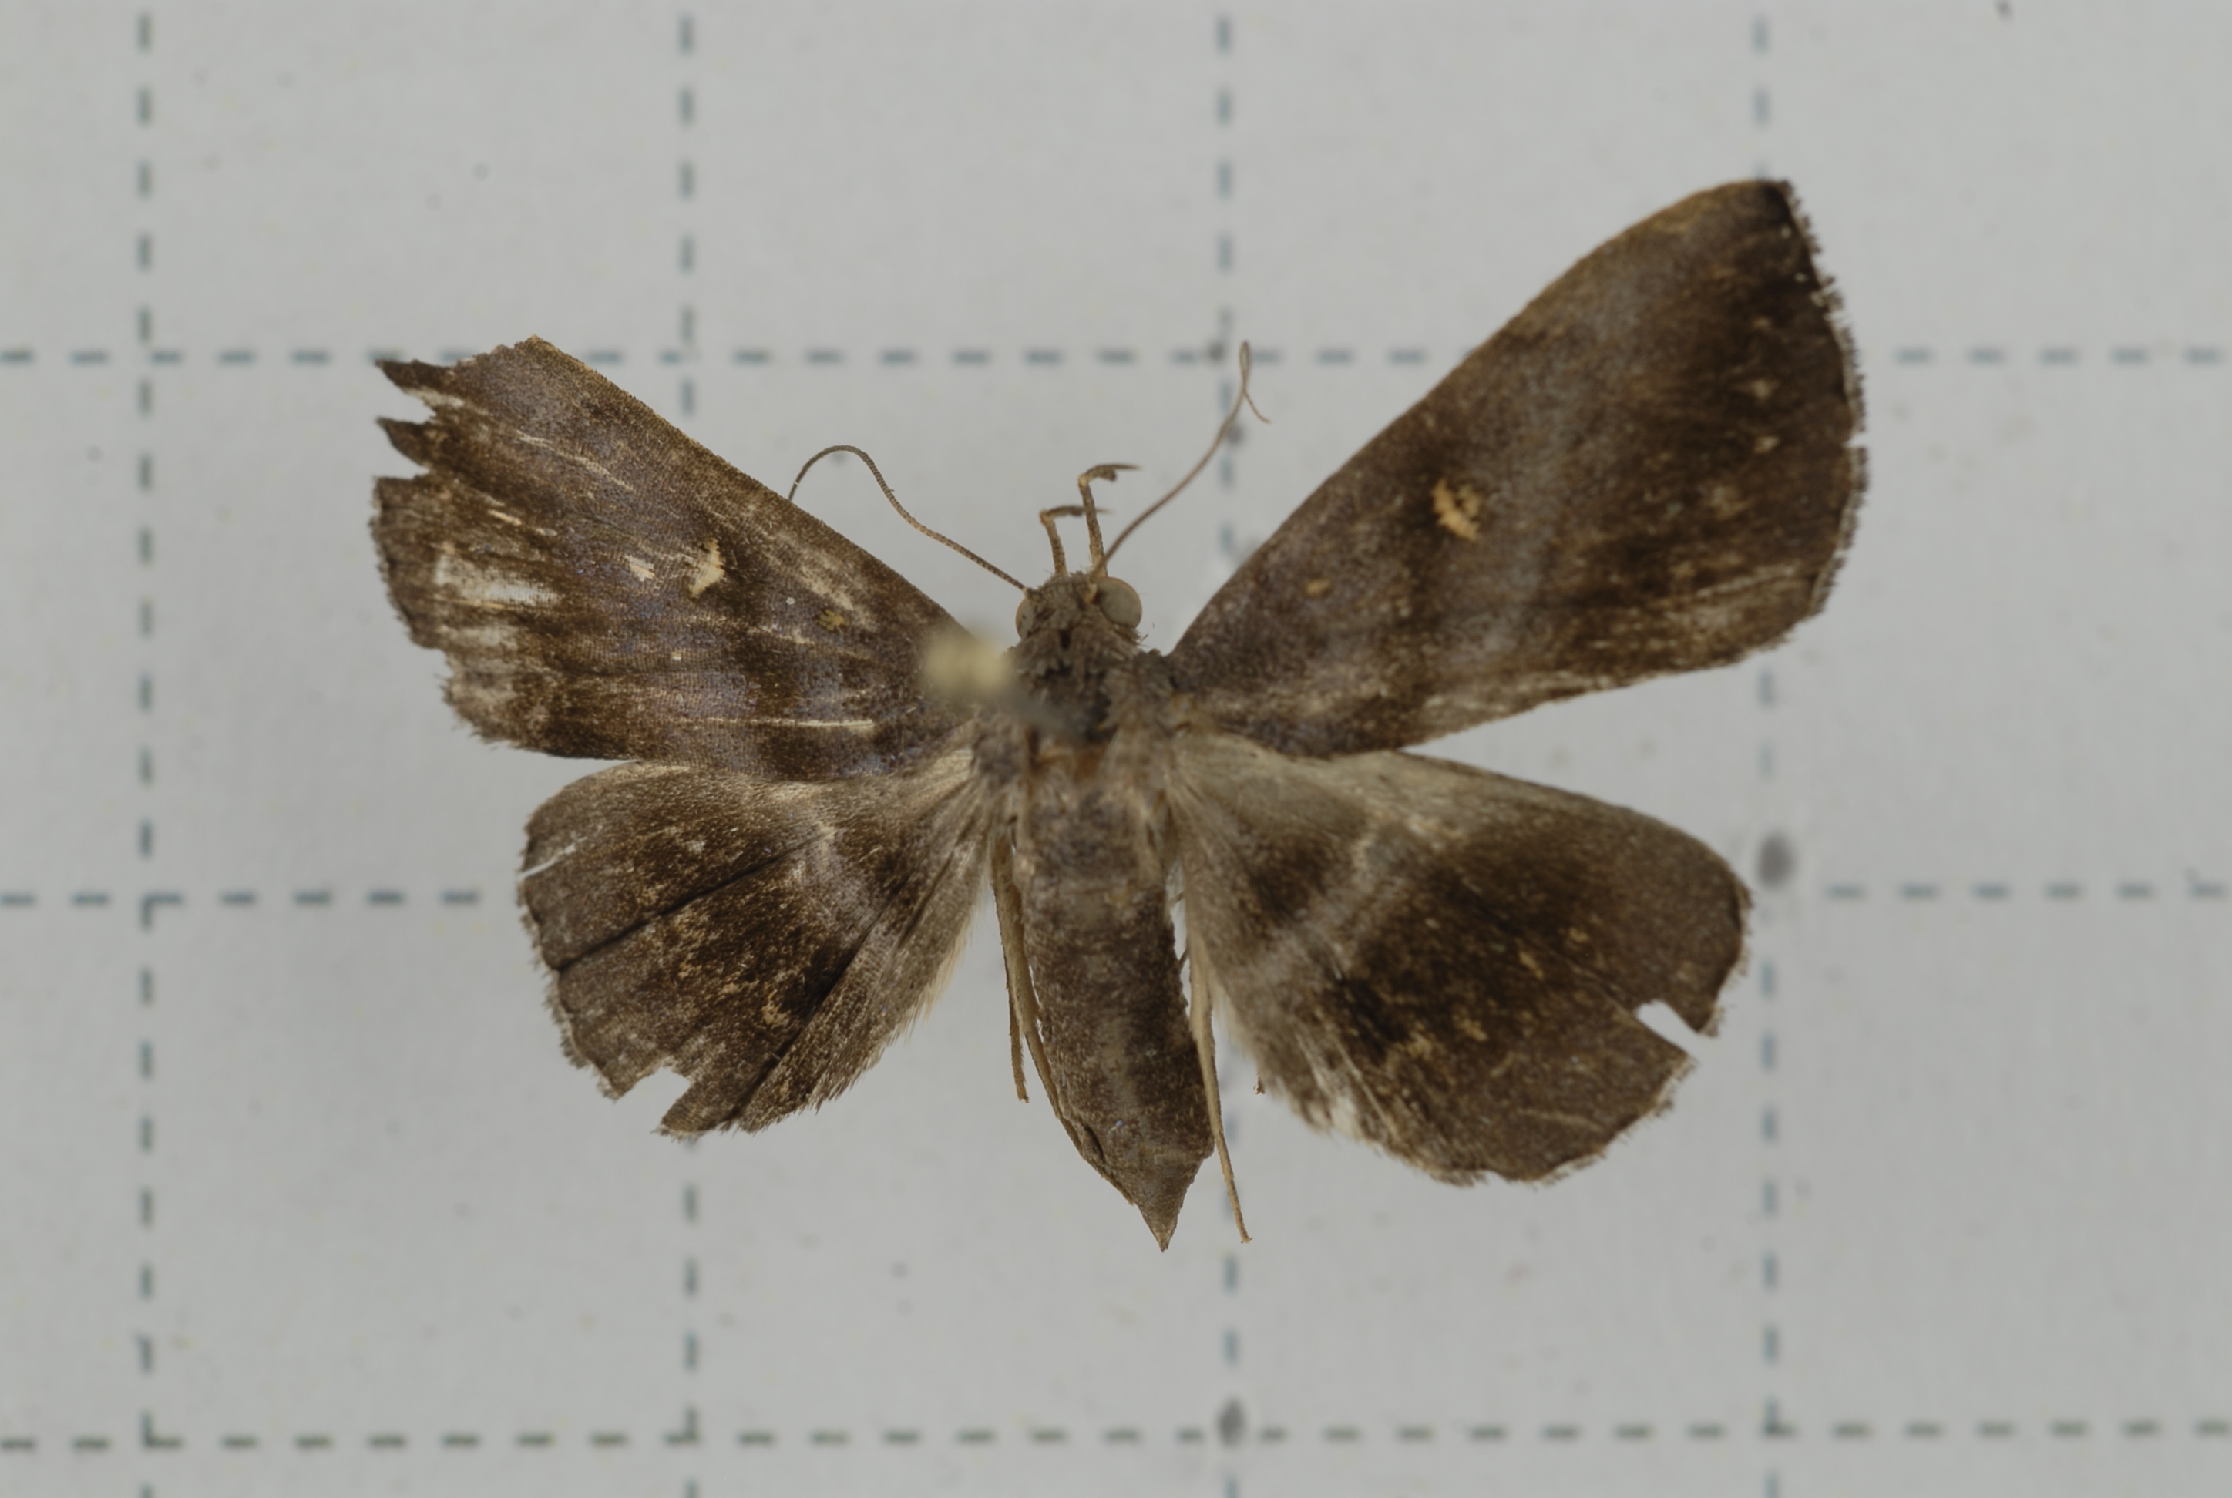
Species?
Hadennia hypenalis
